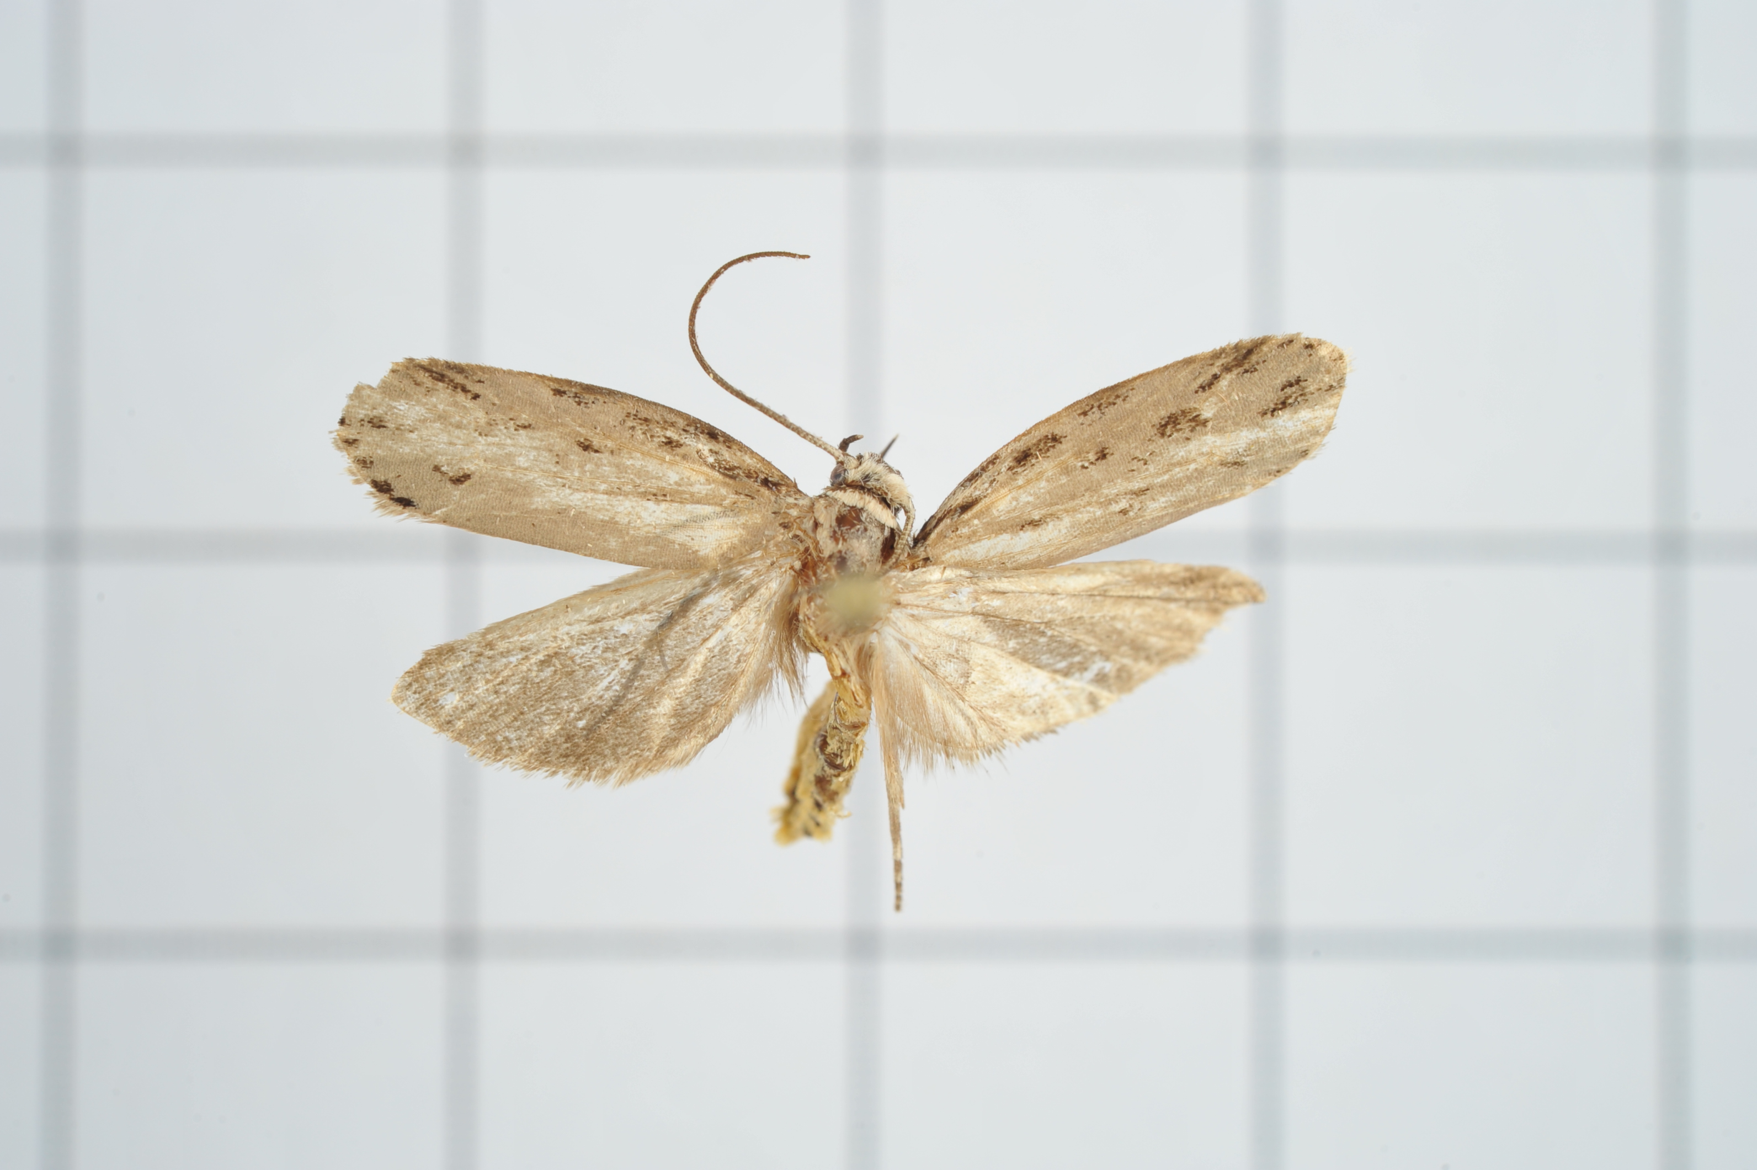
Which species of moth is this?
Ethmia epitrocha
